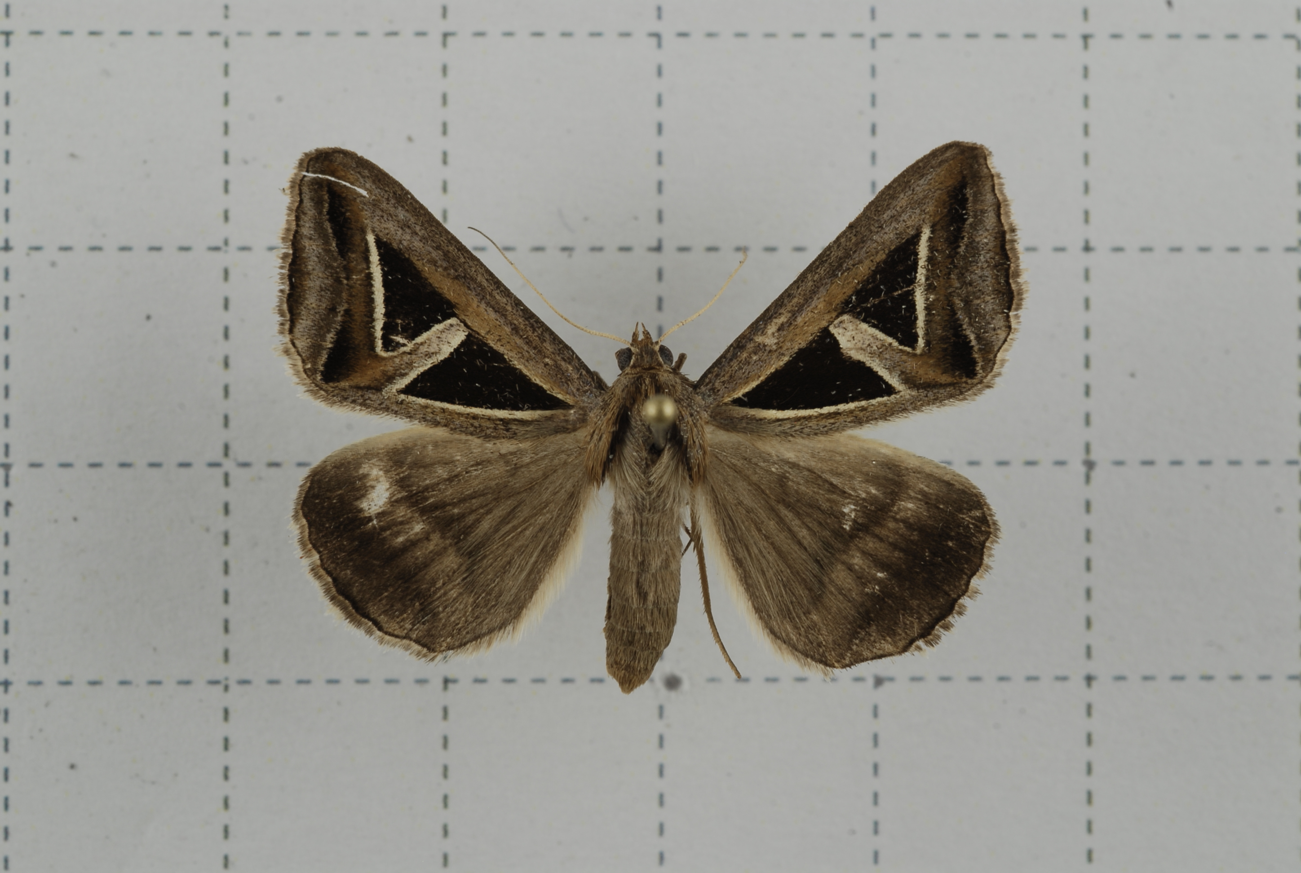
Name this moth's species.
Trigonodes hyppasia
